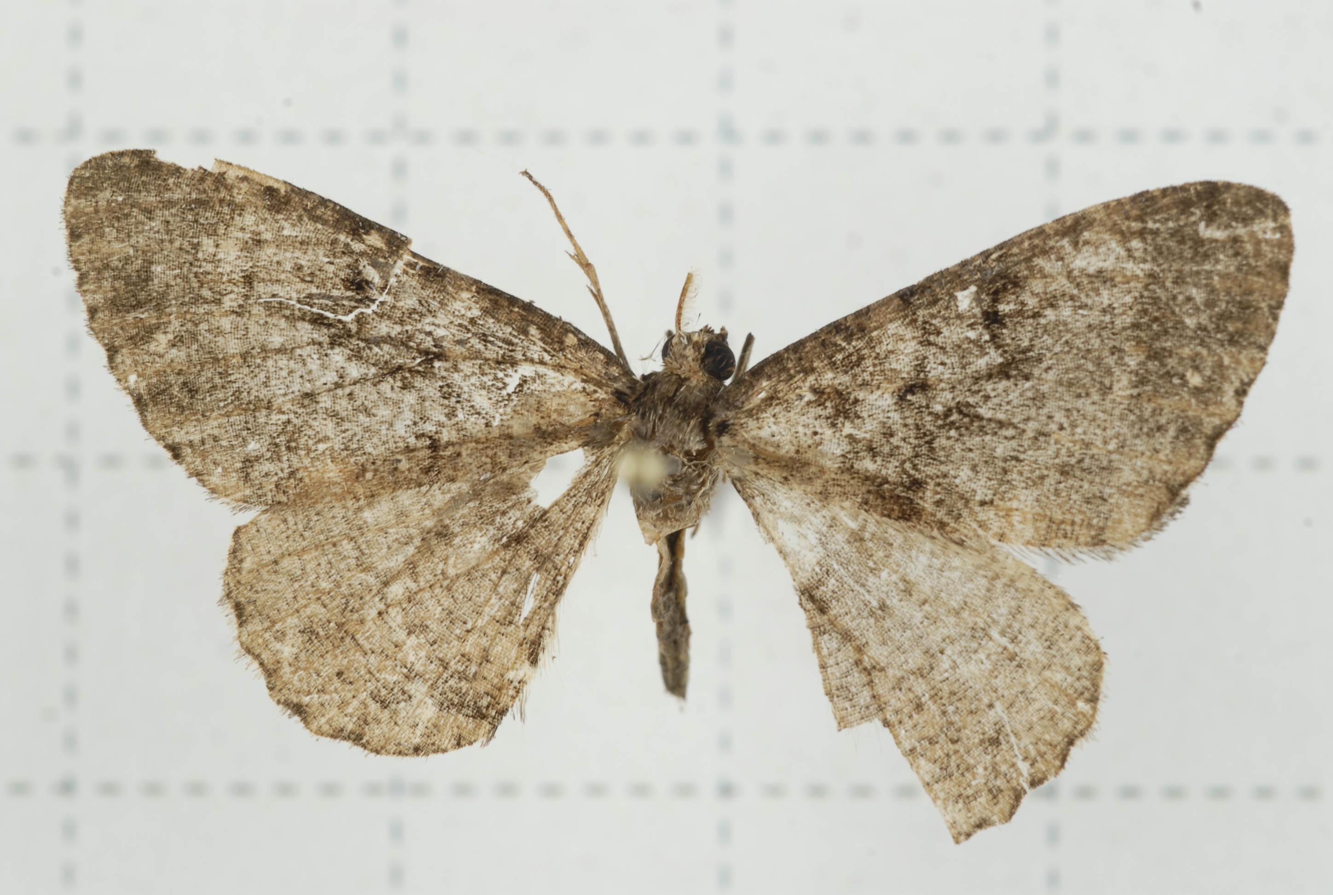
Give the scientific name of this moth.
Alcis postlurida
